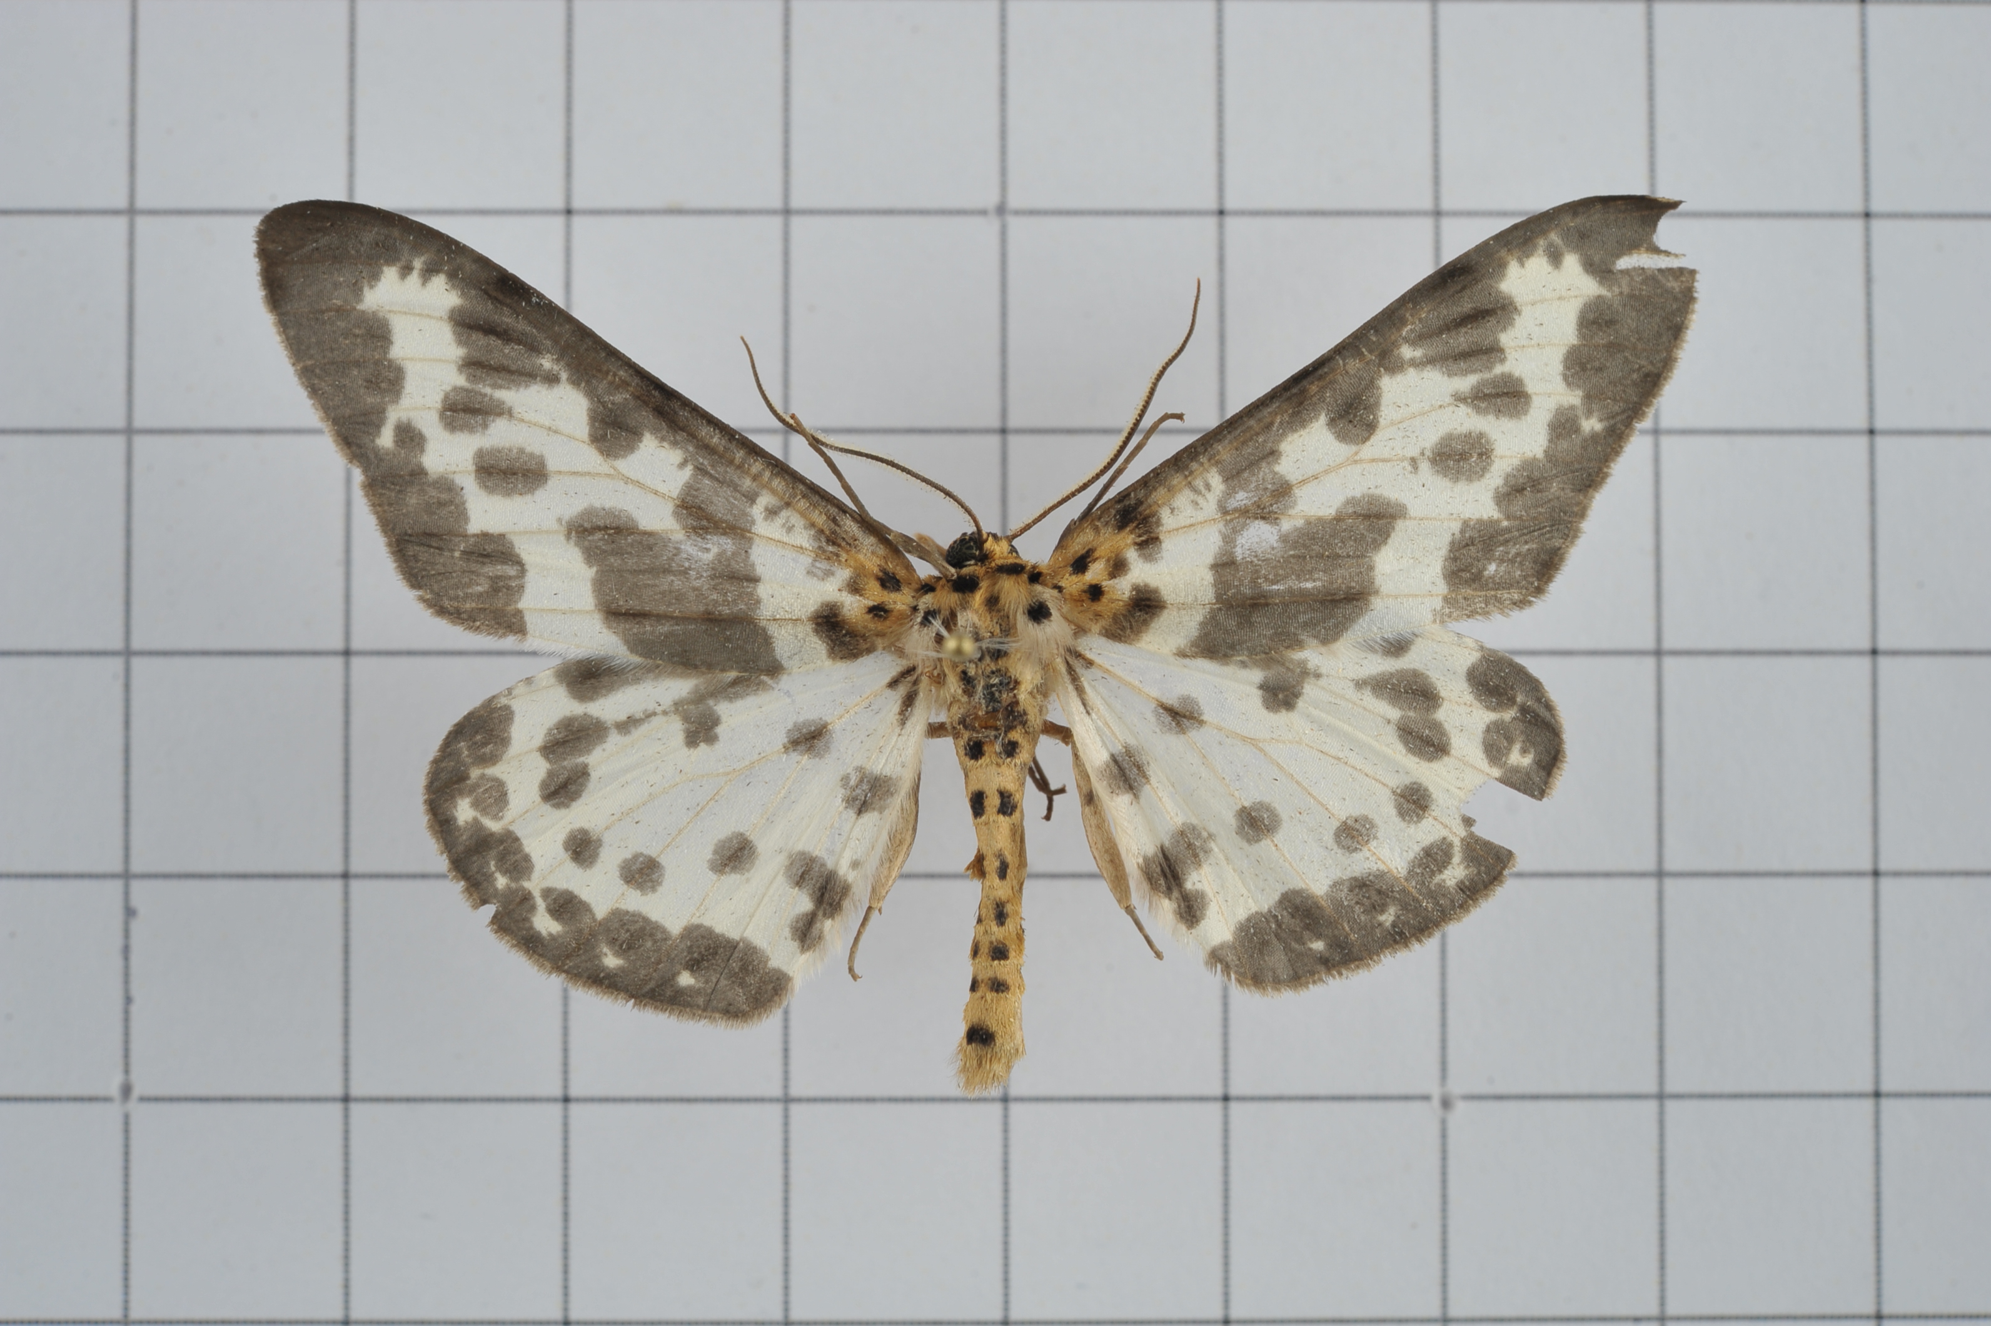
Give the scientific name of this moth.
Percnia longitermen
